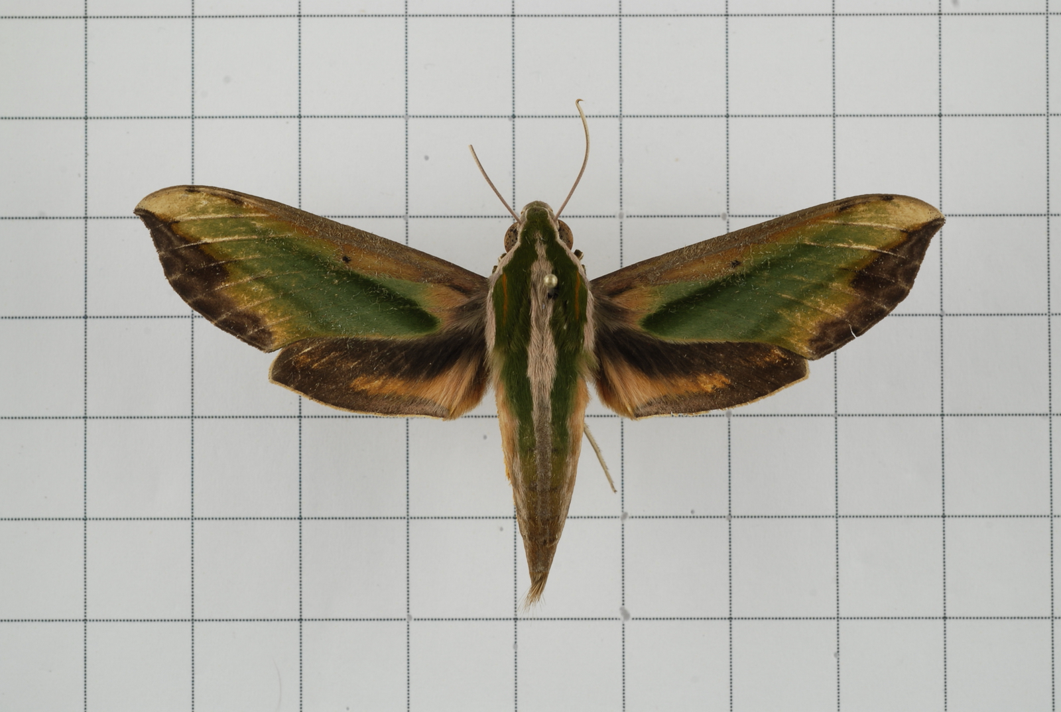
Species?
Pergesa acteus
